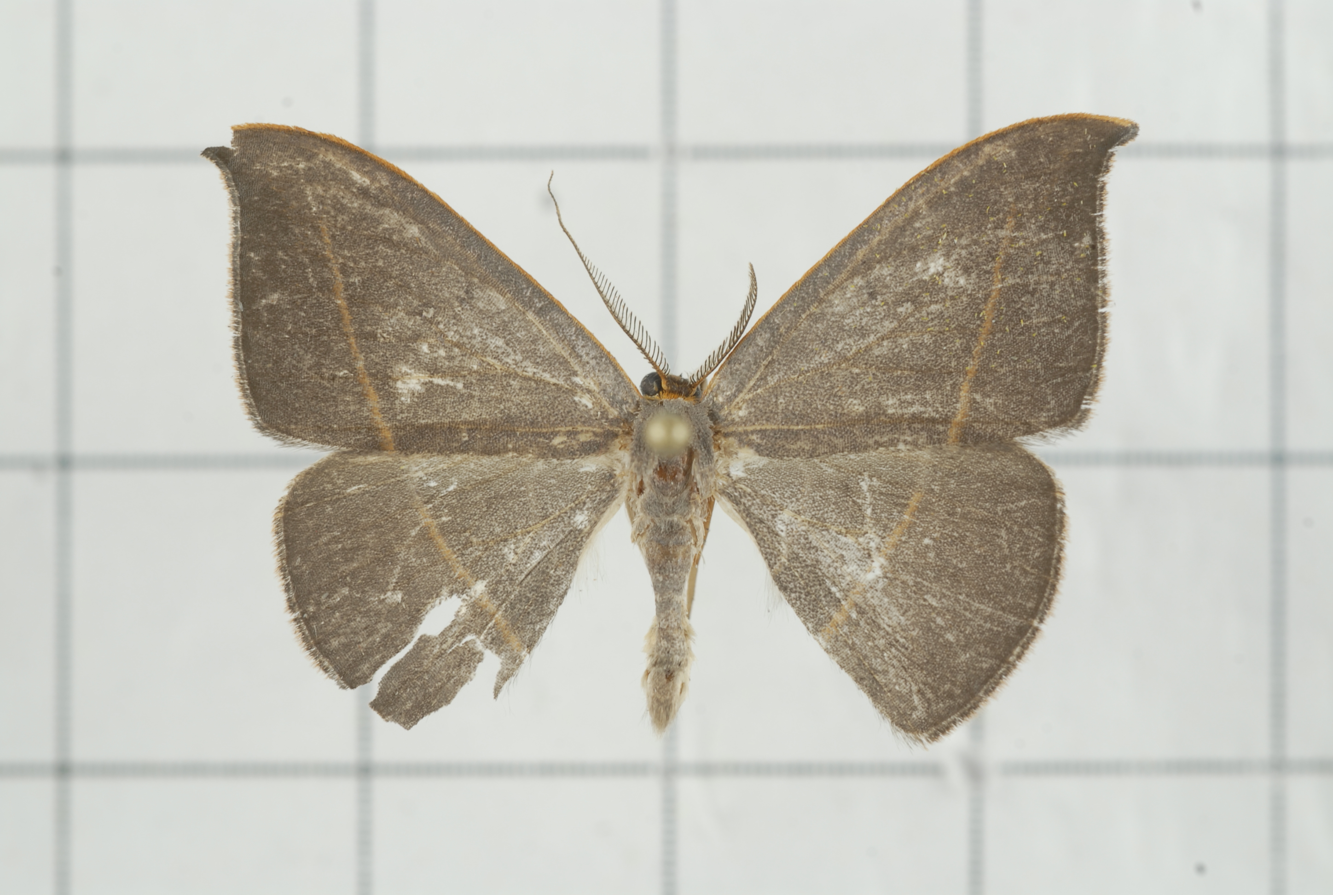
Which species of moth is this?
Microblepsis violacea
